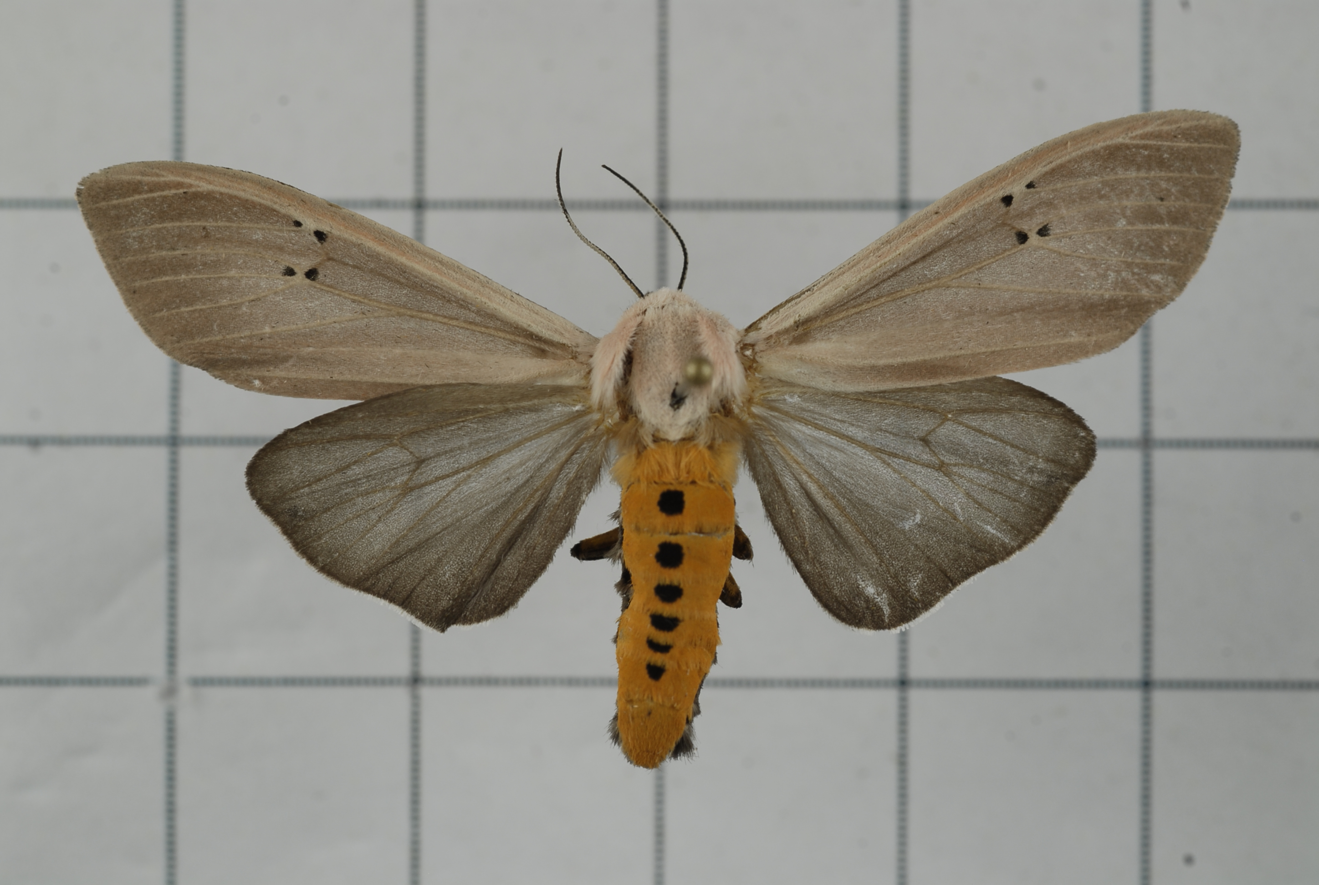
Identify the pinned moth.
Creatonotos transiens koni
